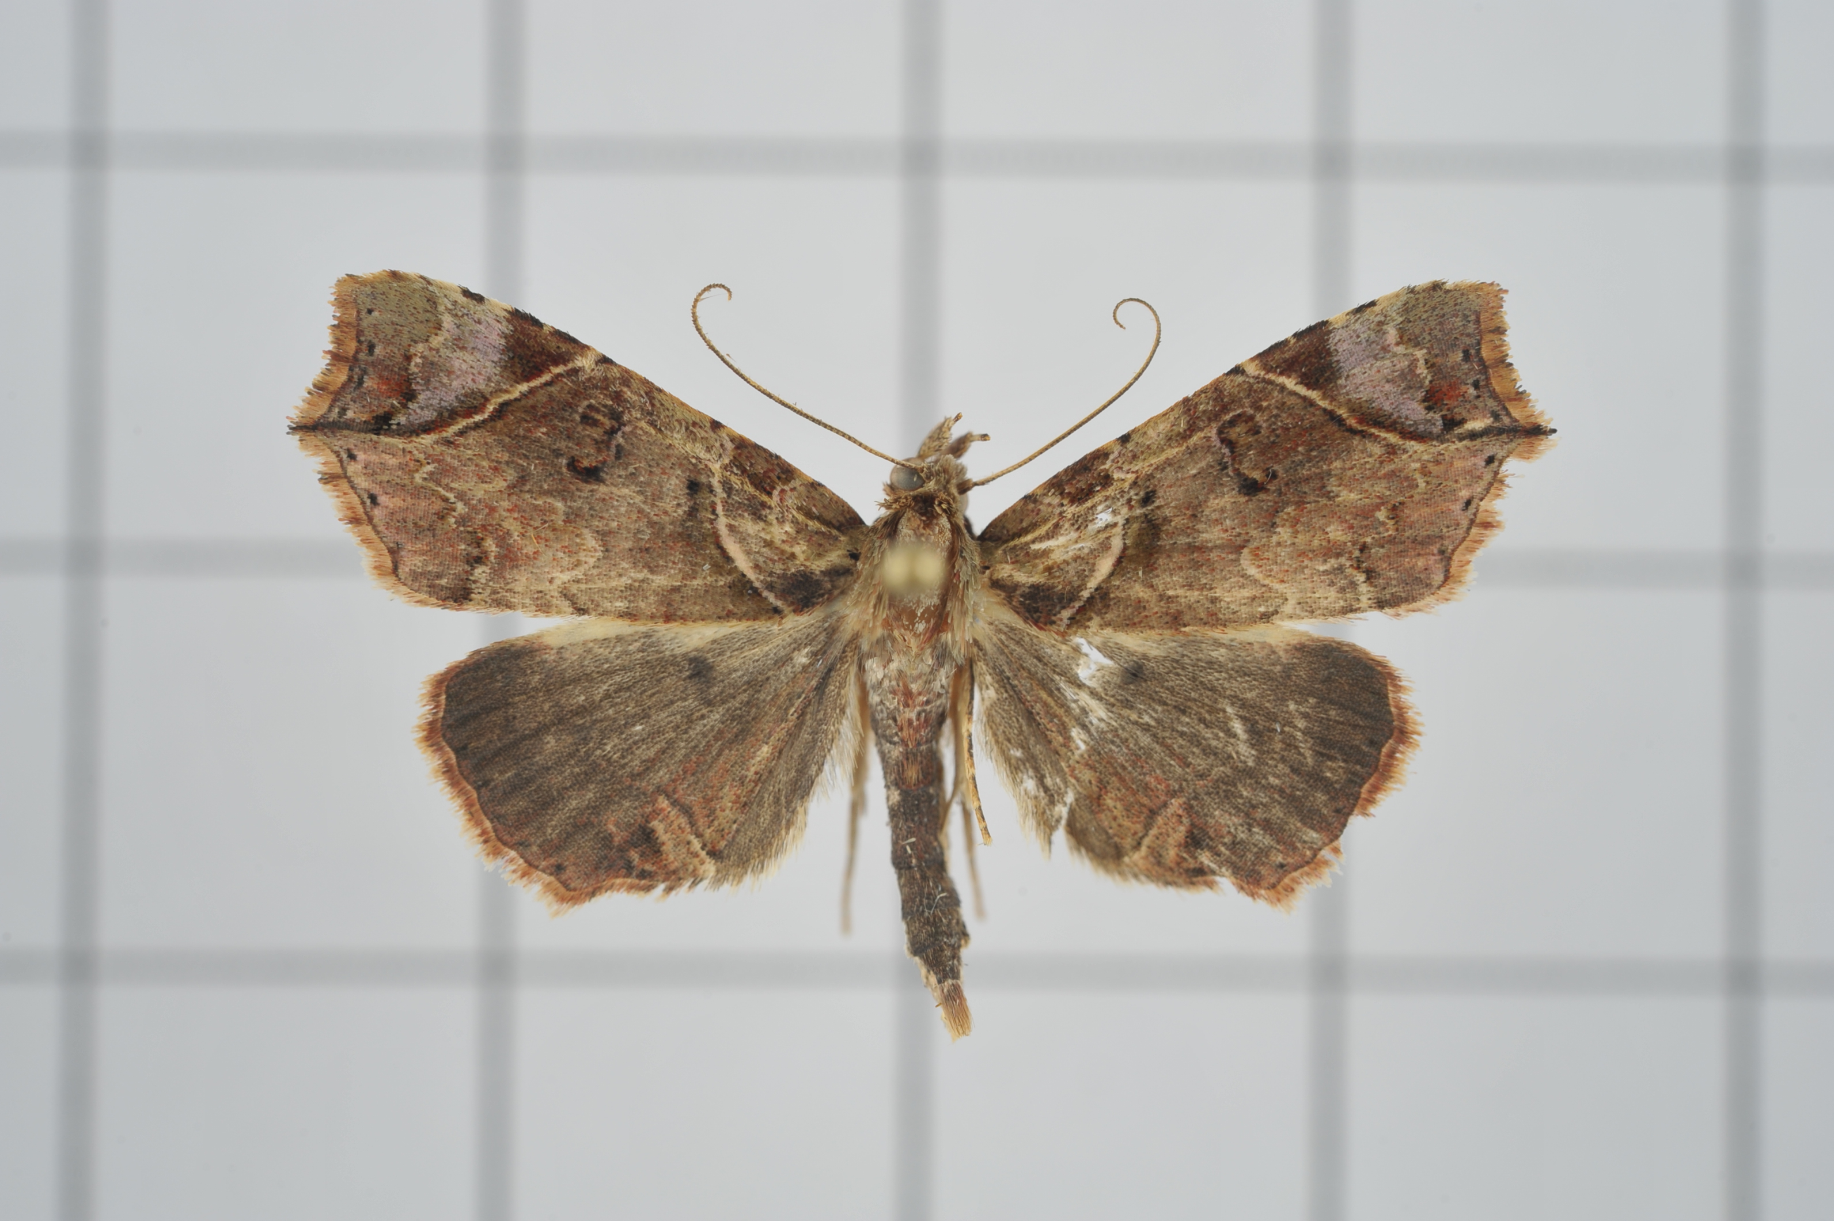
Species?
Parolulis renalis
